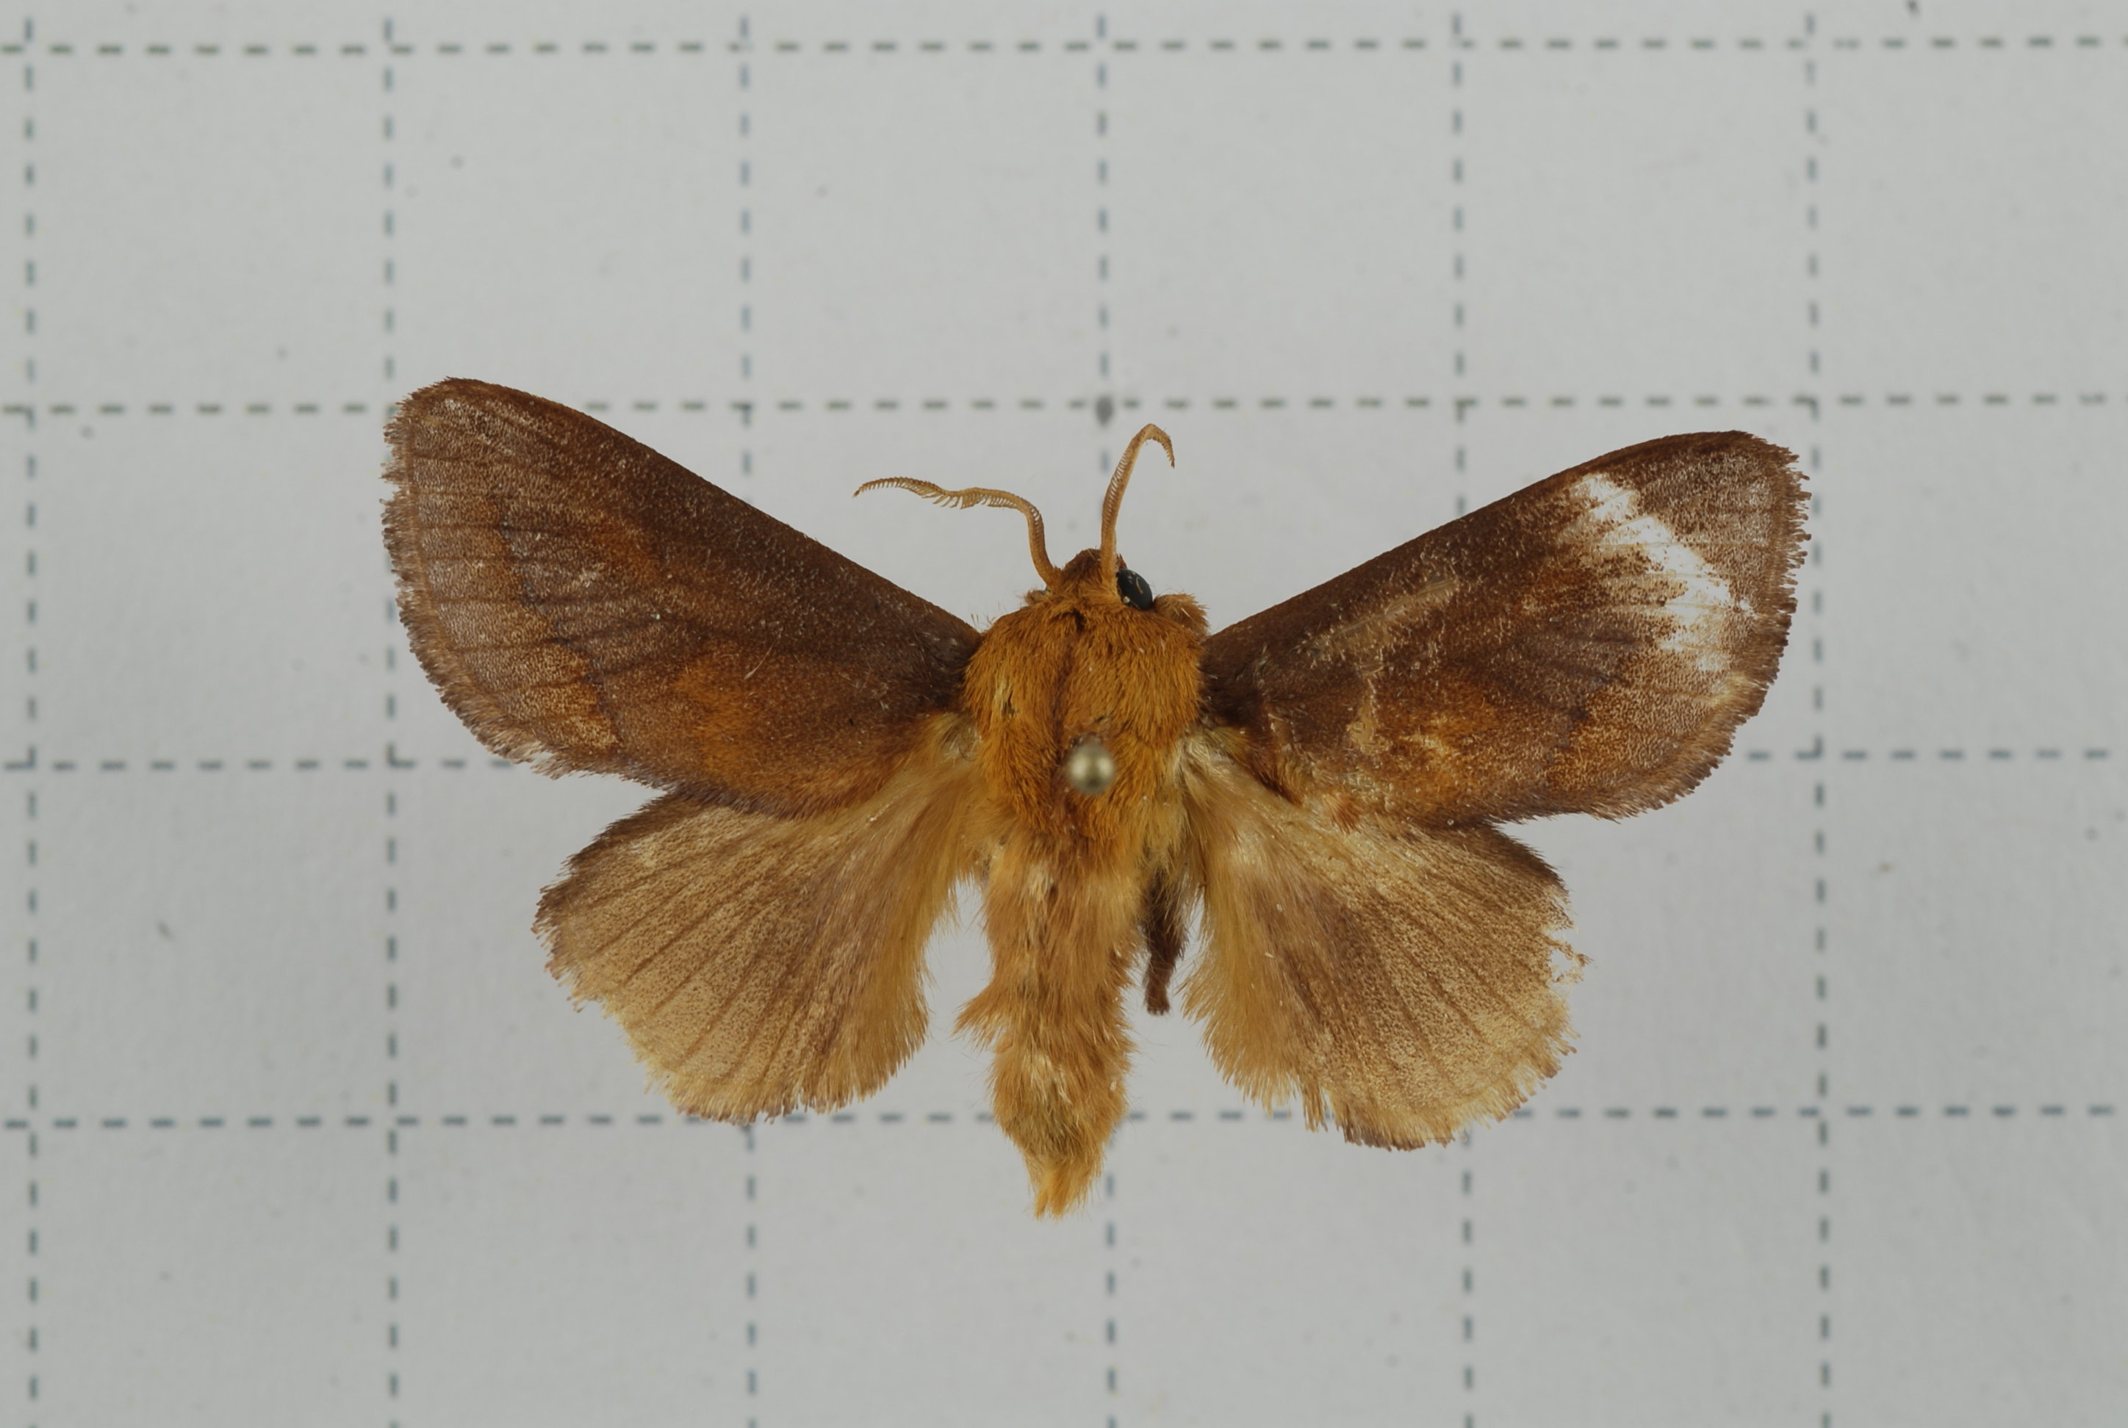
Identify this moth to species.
Narosoideus vulpina
